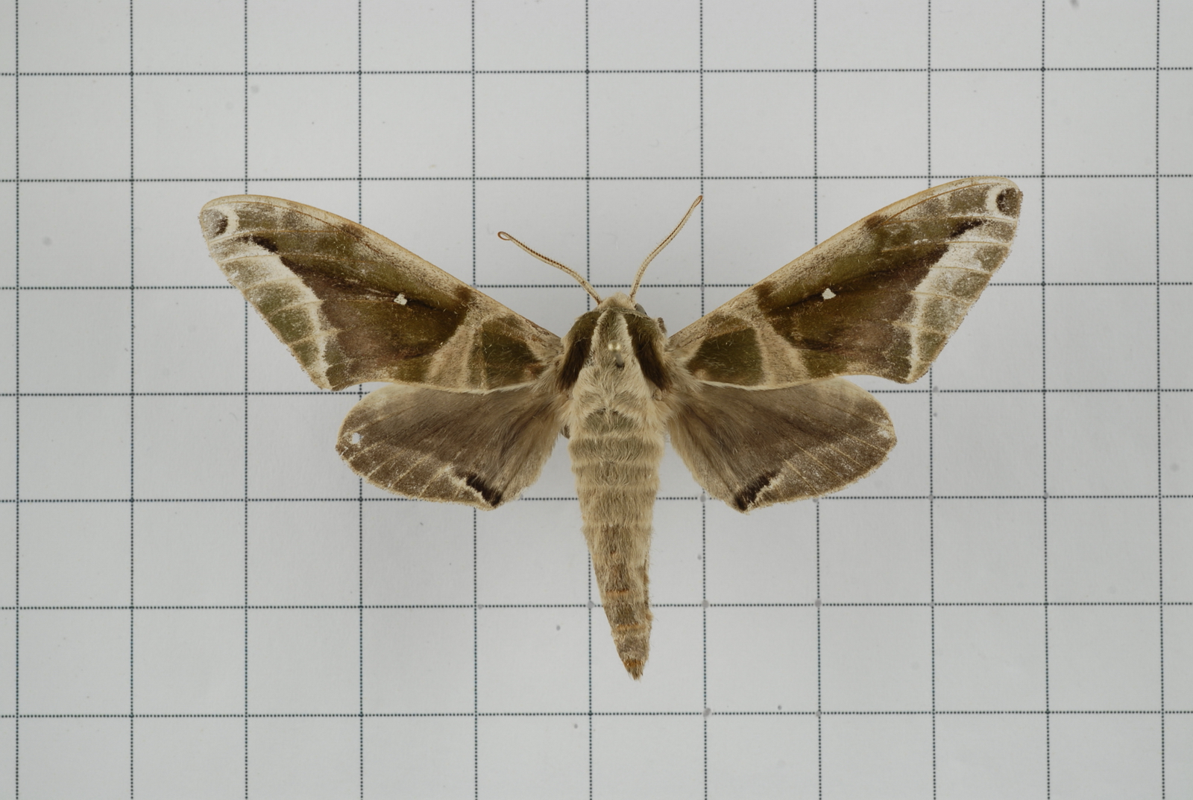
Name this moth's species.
Parum colligata
